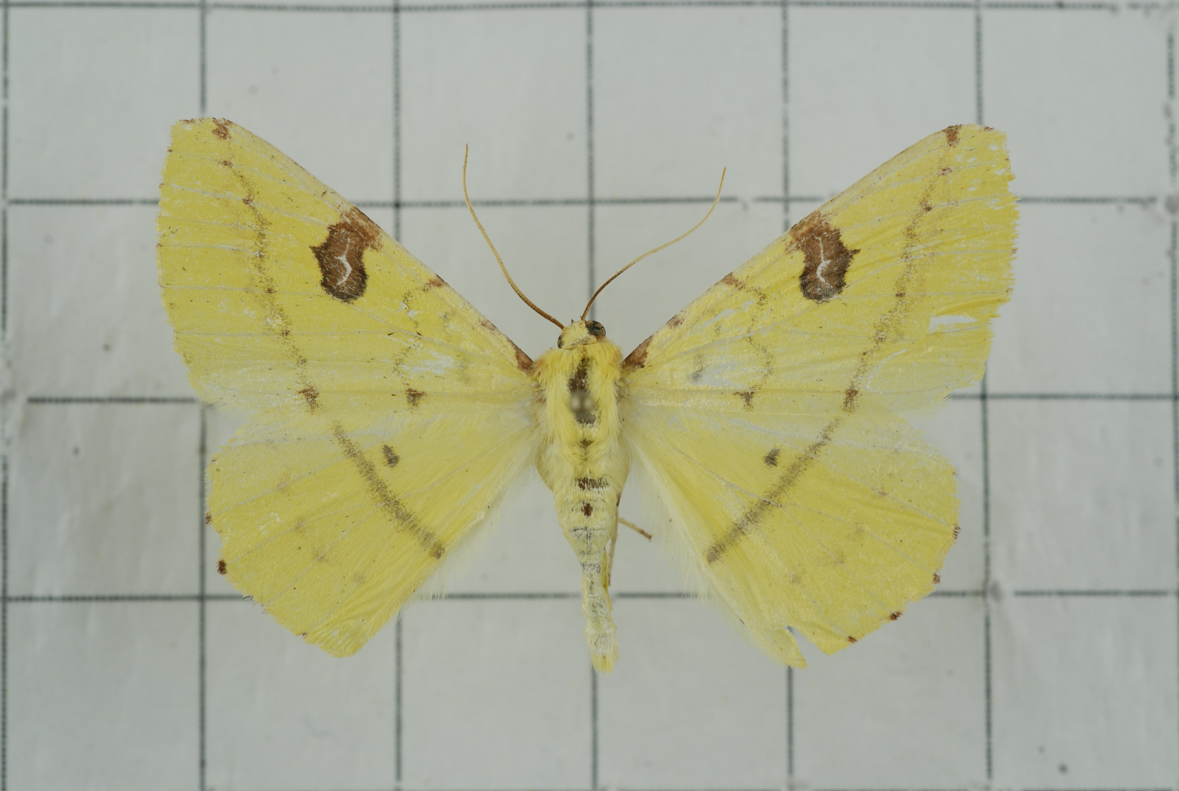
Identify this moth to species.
Opisthograptis punctilineata
